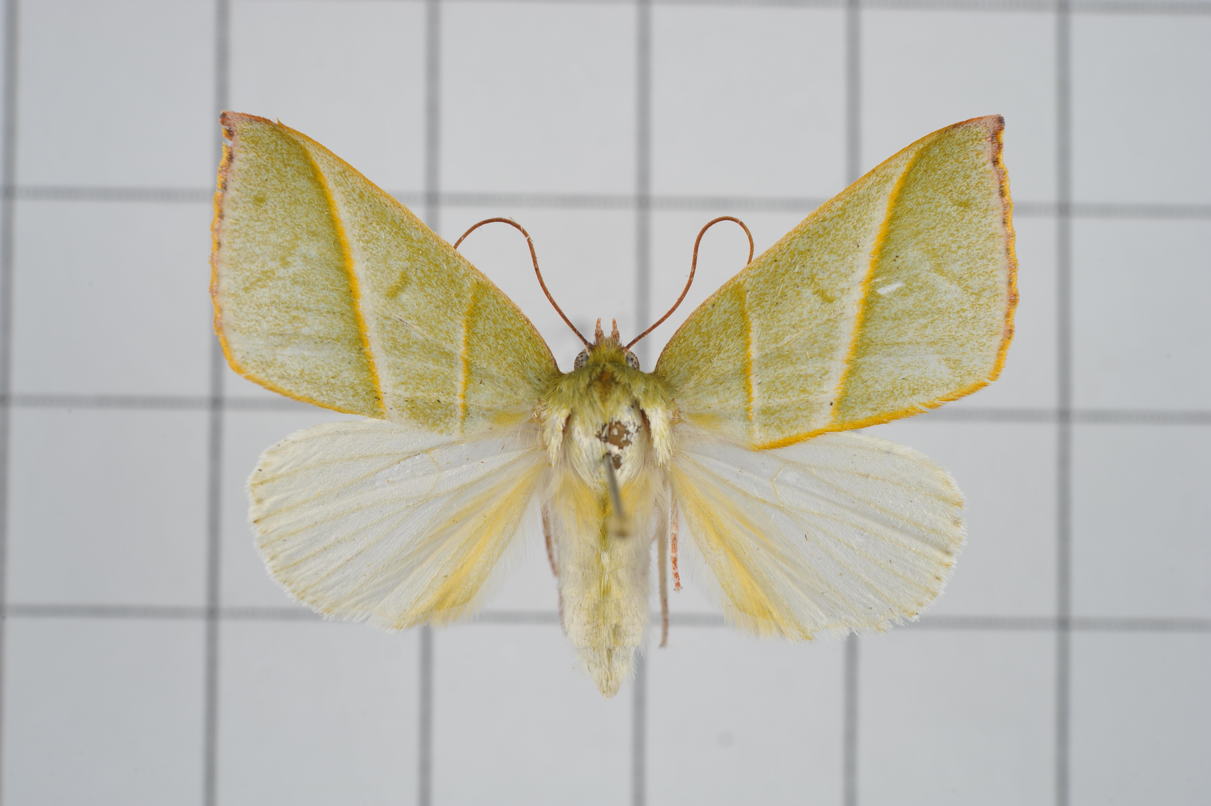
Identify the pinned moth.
Hylophilodes tsukusensis
